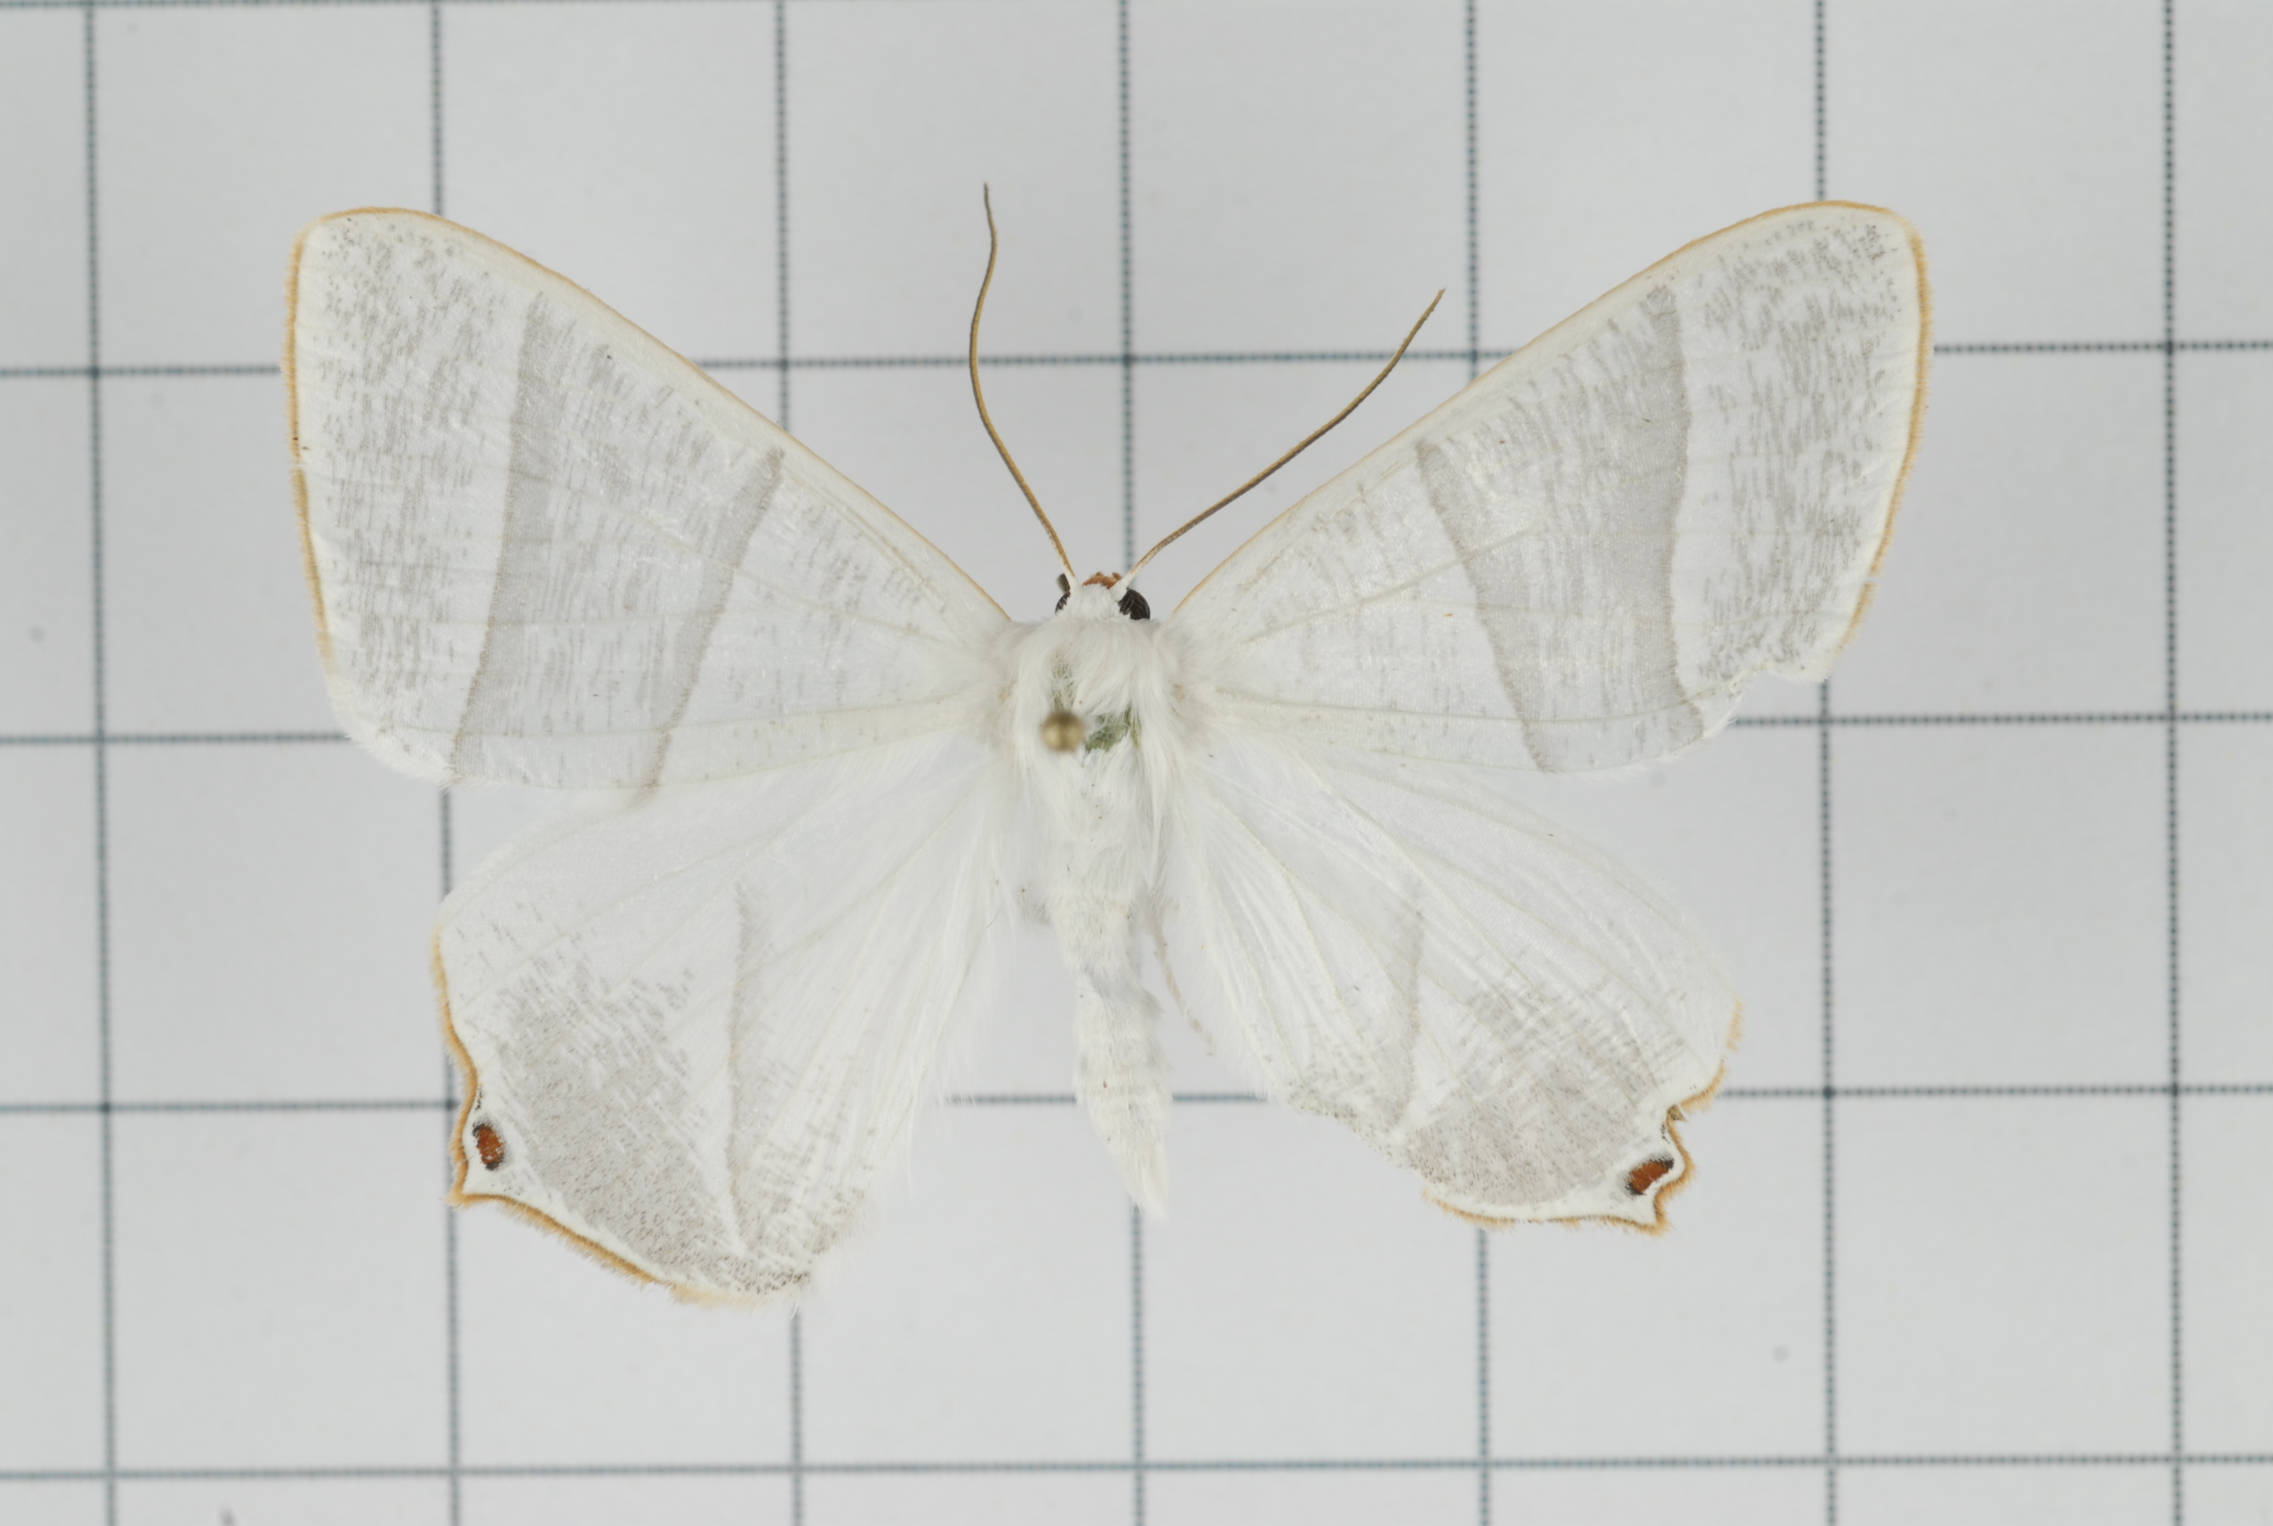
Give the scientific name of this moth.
Ourapteryx caecata
